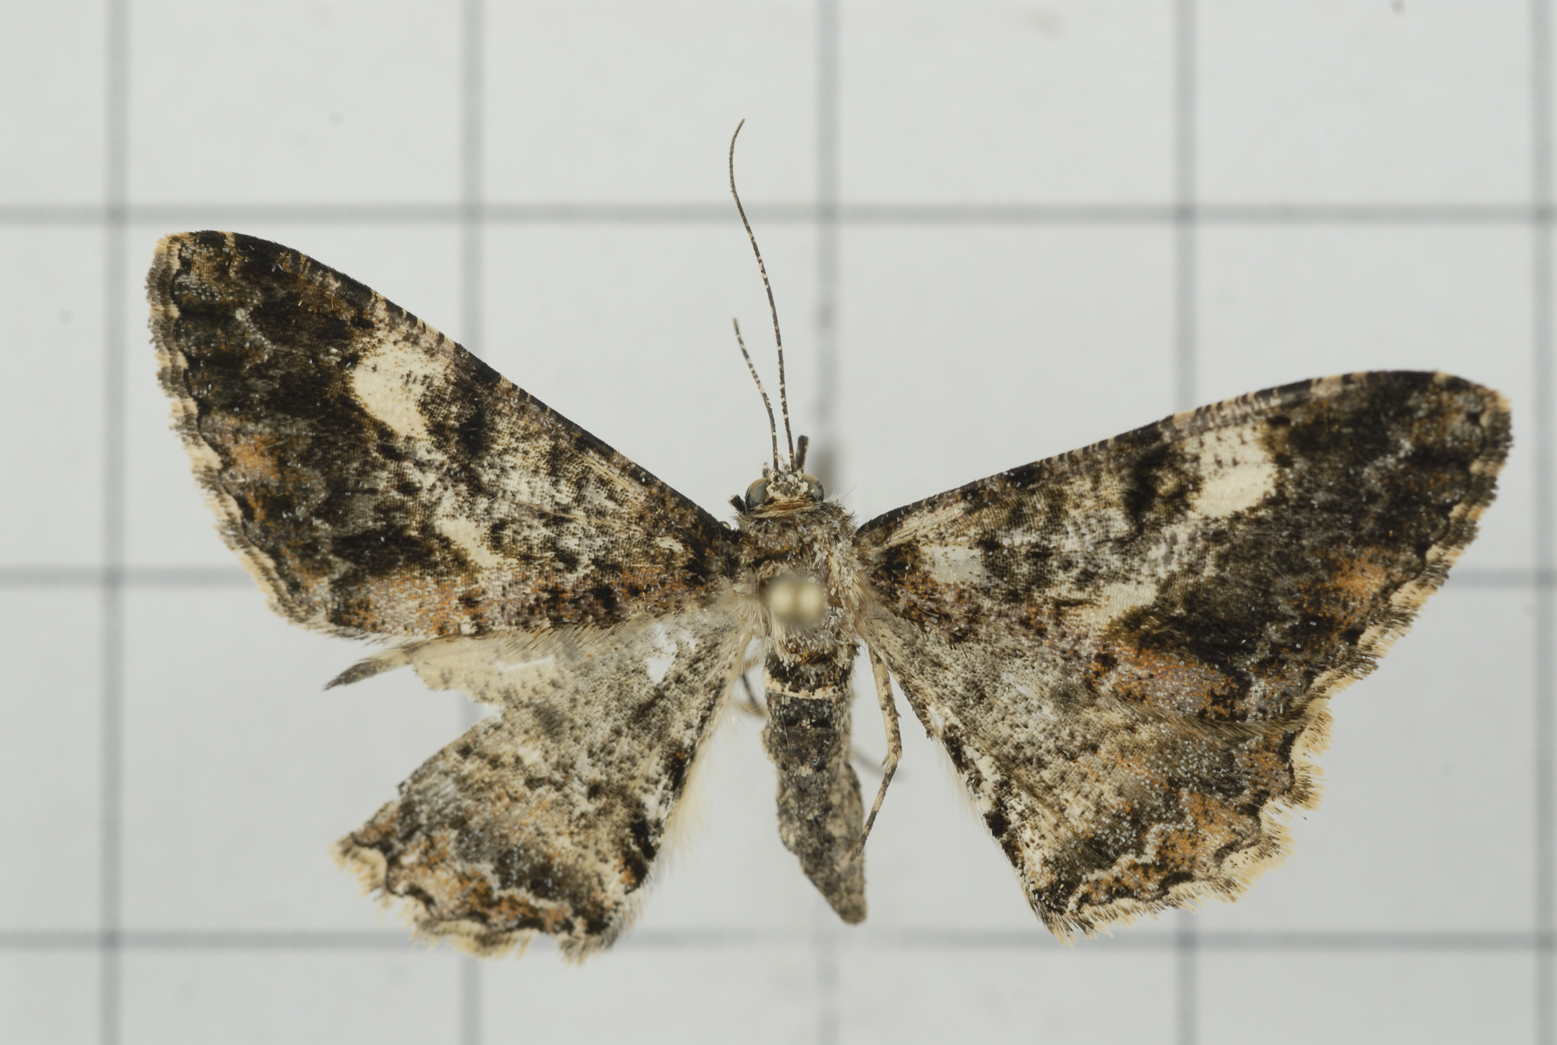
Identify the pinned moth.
Alcis taiwanovariegata
